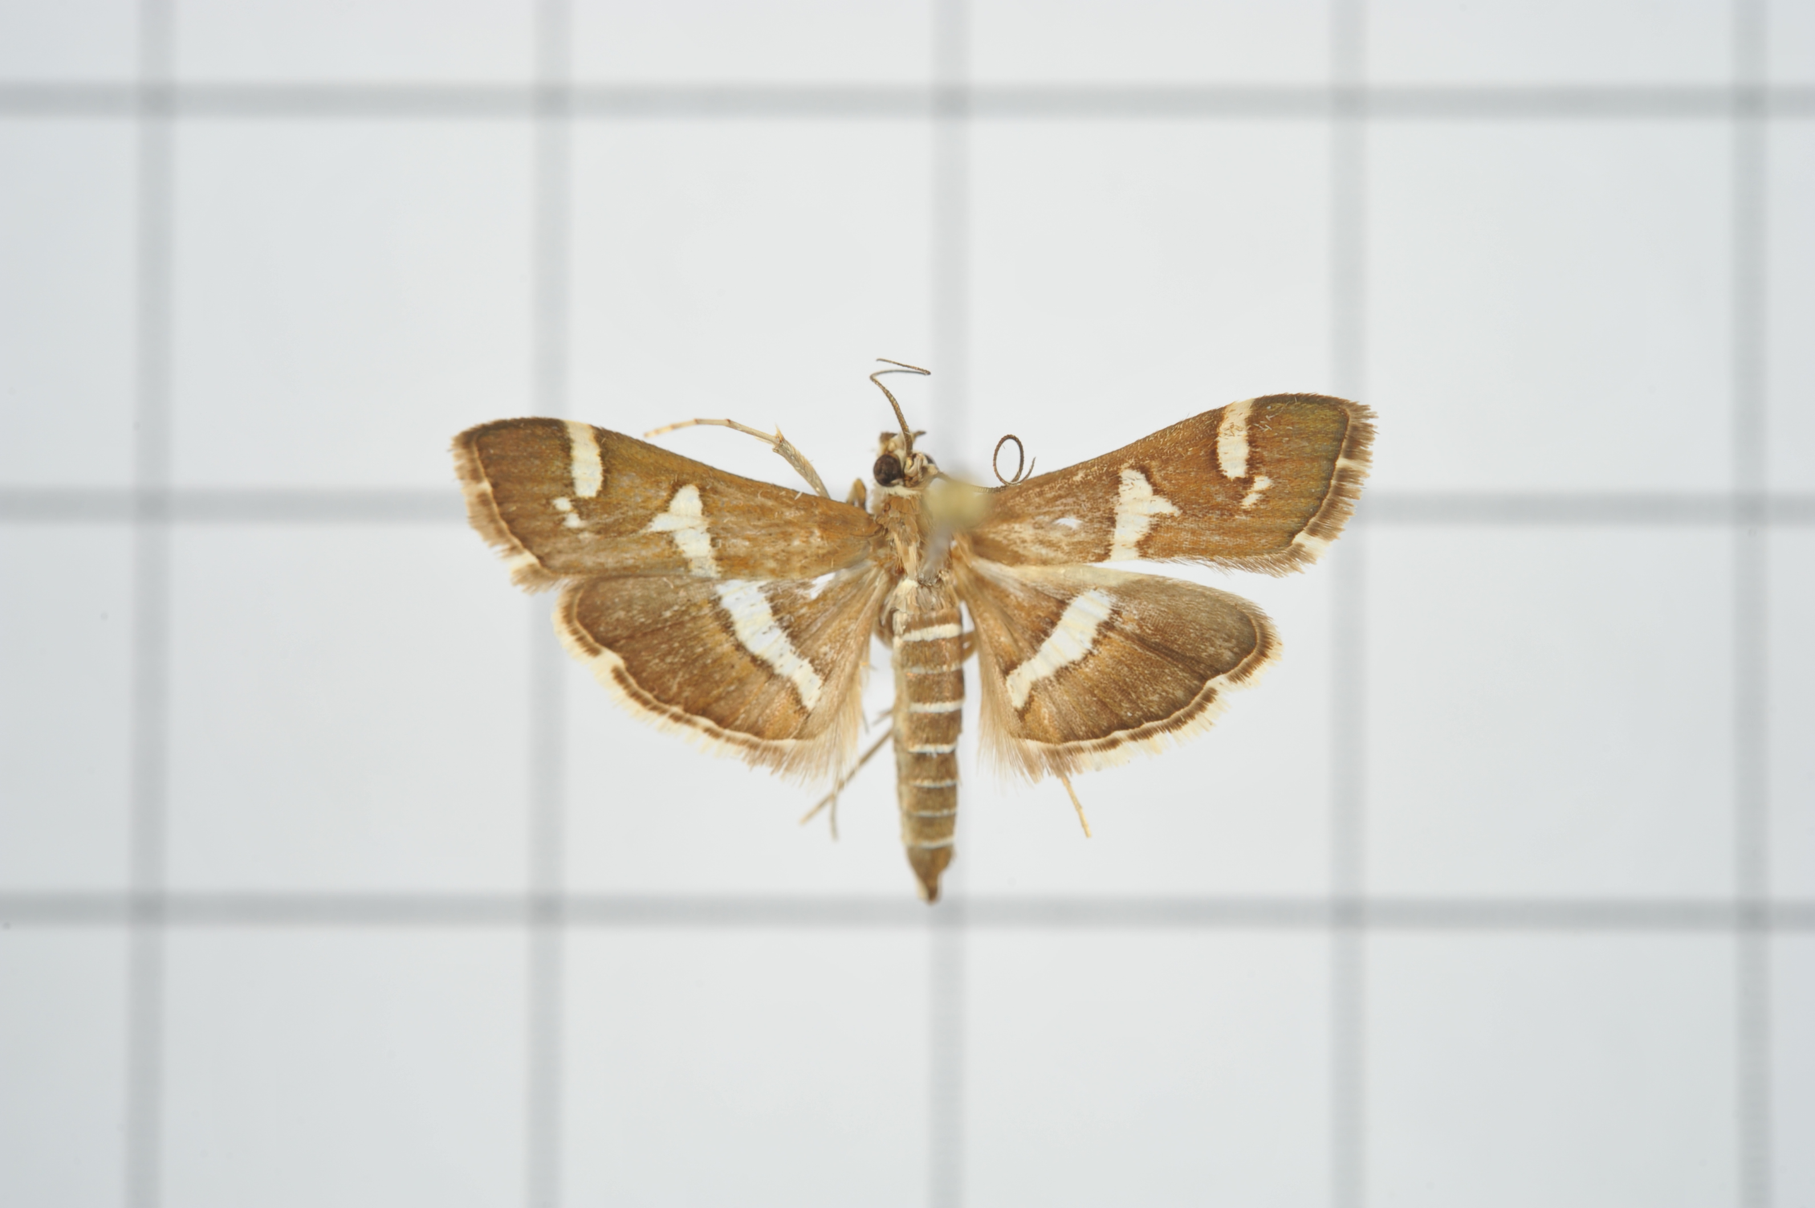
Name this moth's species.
Spoladea recurvalis
